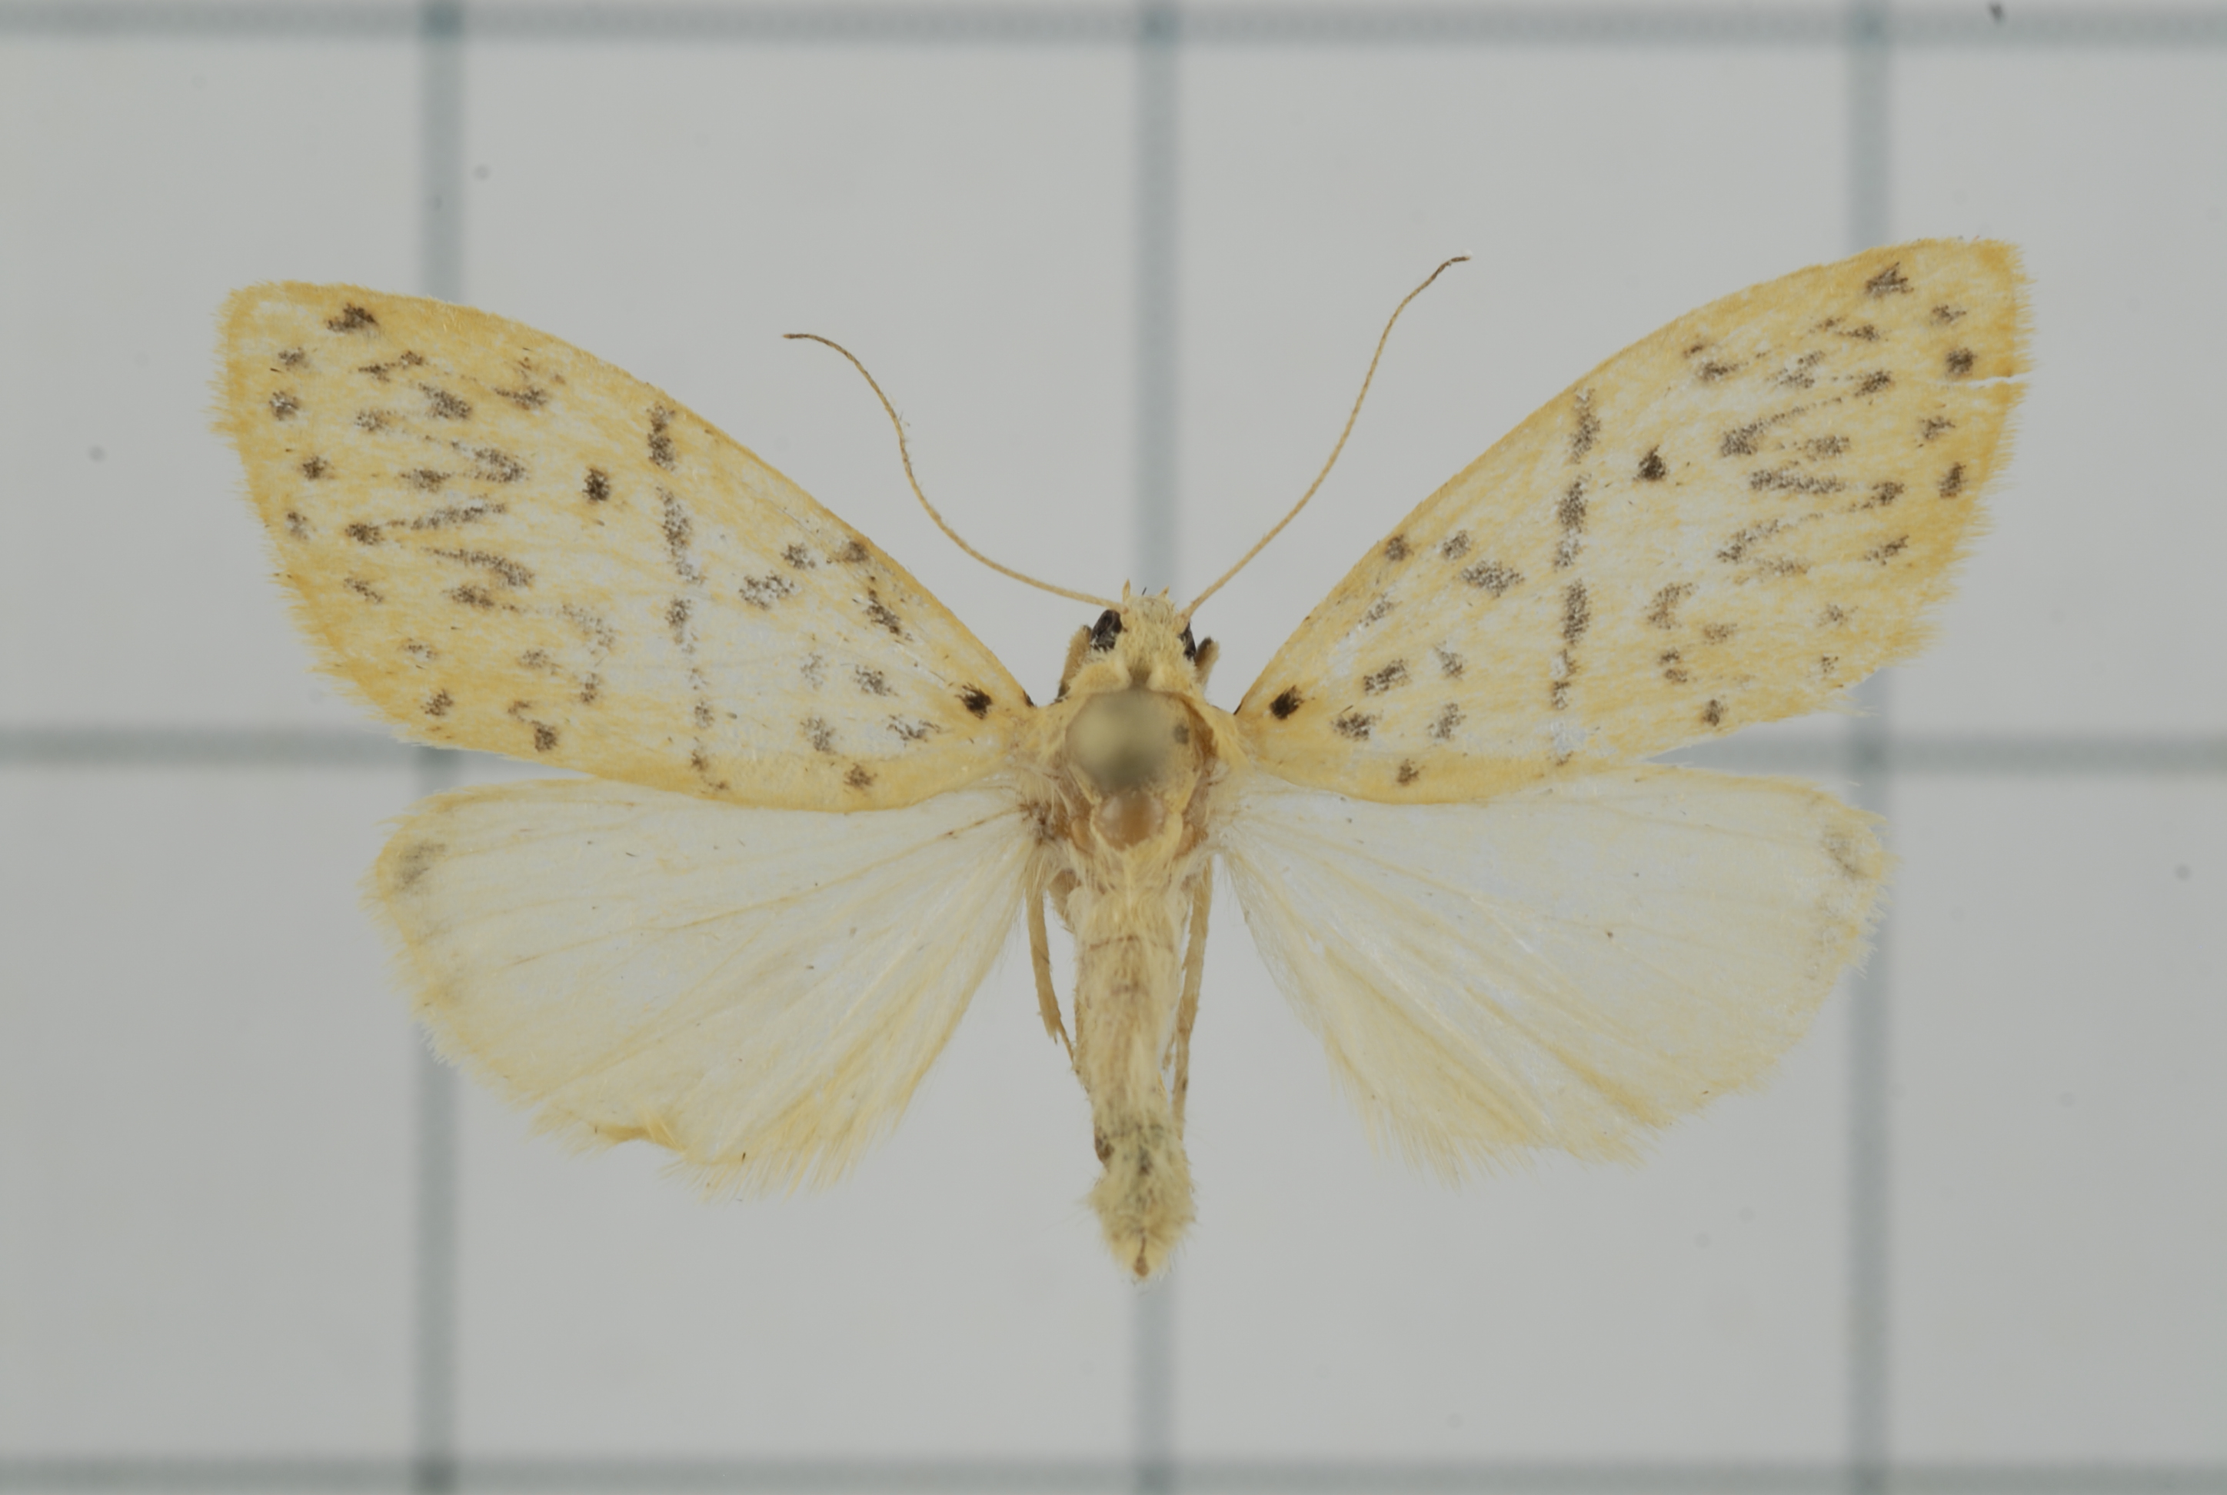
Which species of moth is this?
Huangilene alikangiae alikangiae
